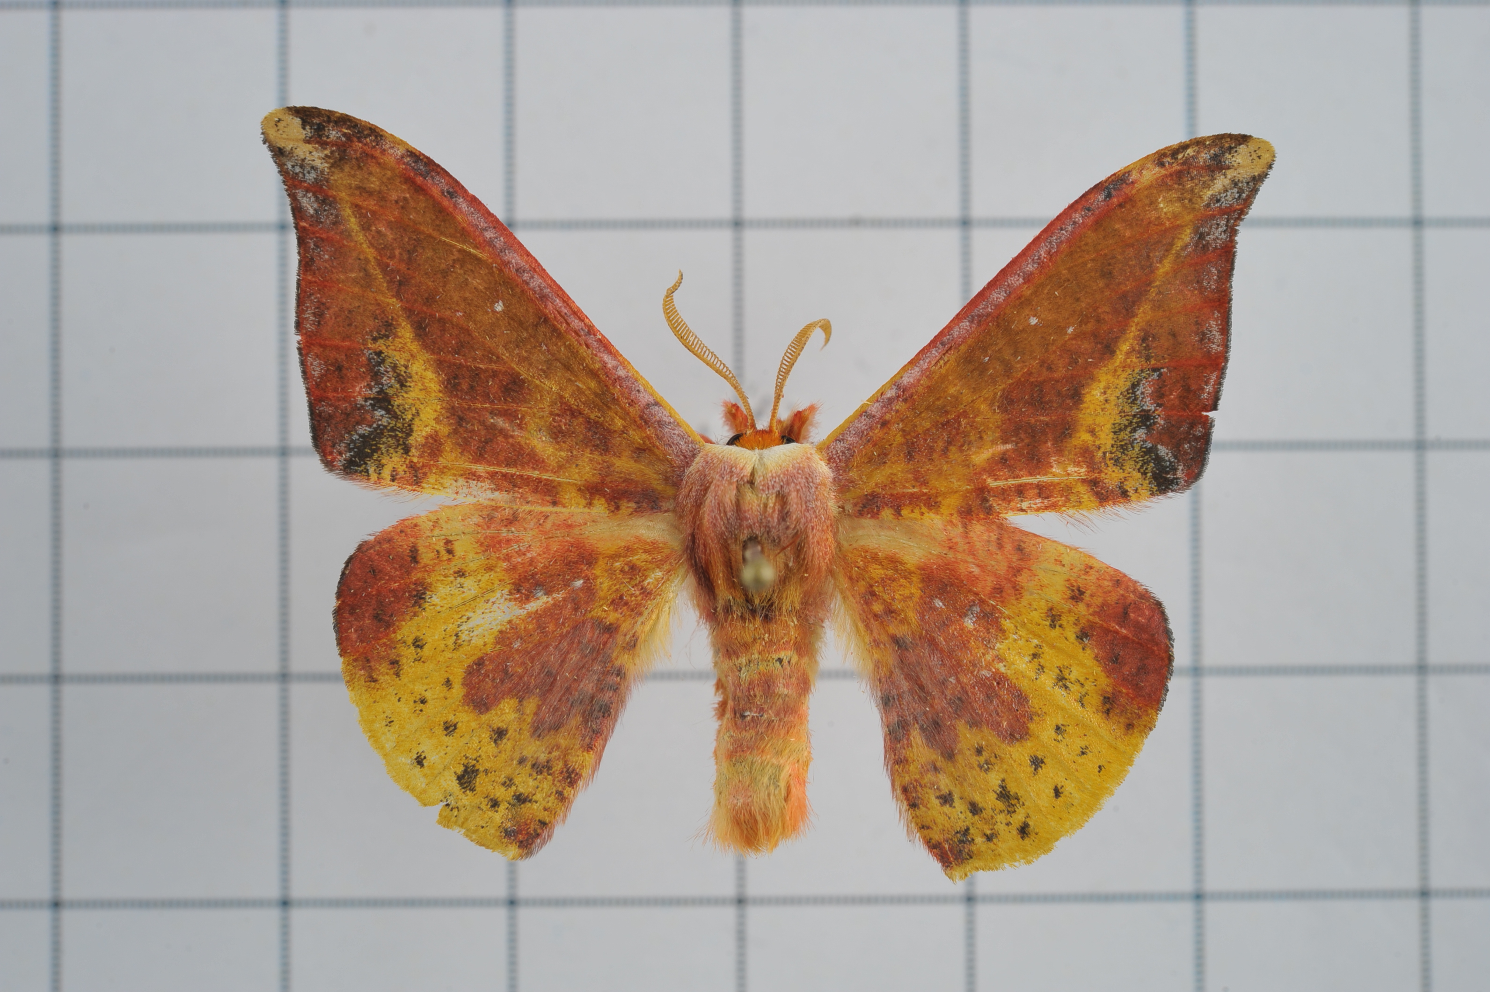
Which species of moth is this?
Oreta fuscopurpurea
